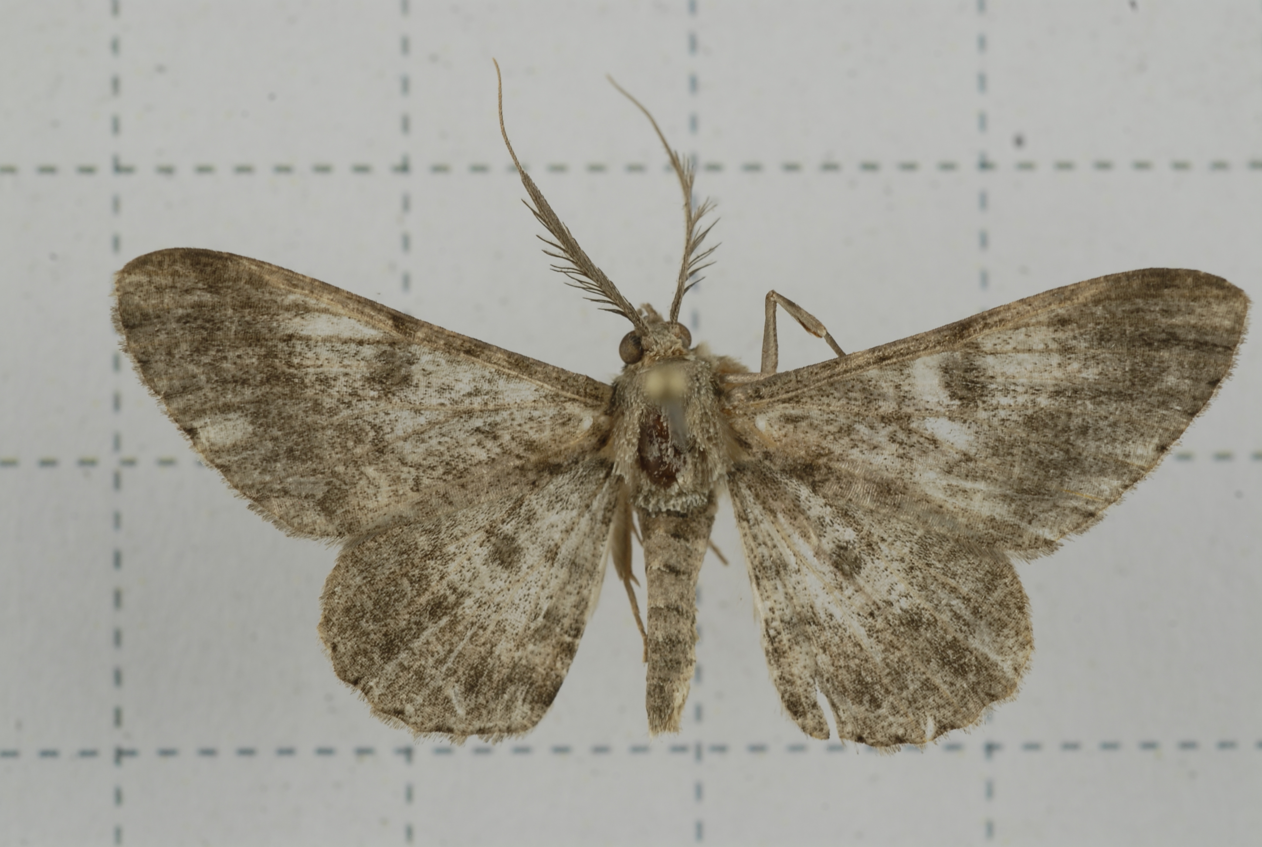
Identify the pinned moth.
Cleora repulsaria repulsaria
